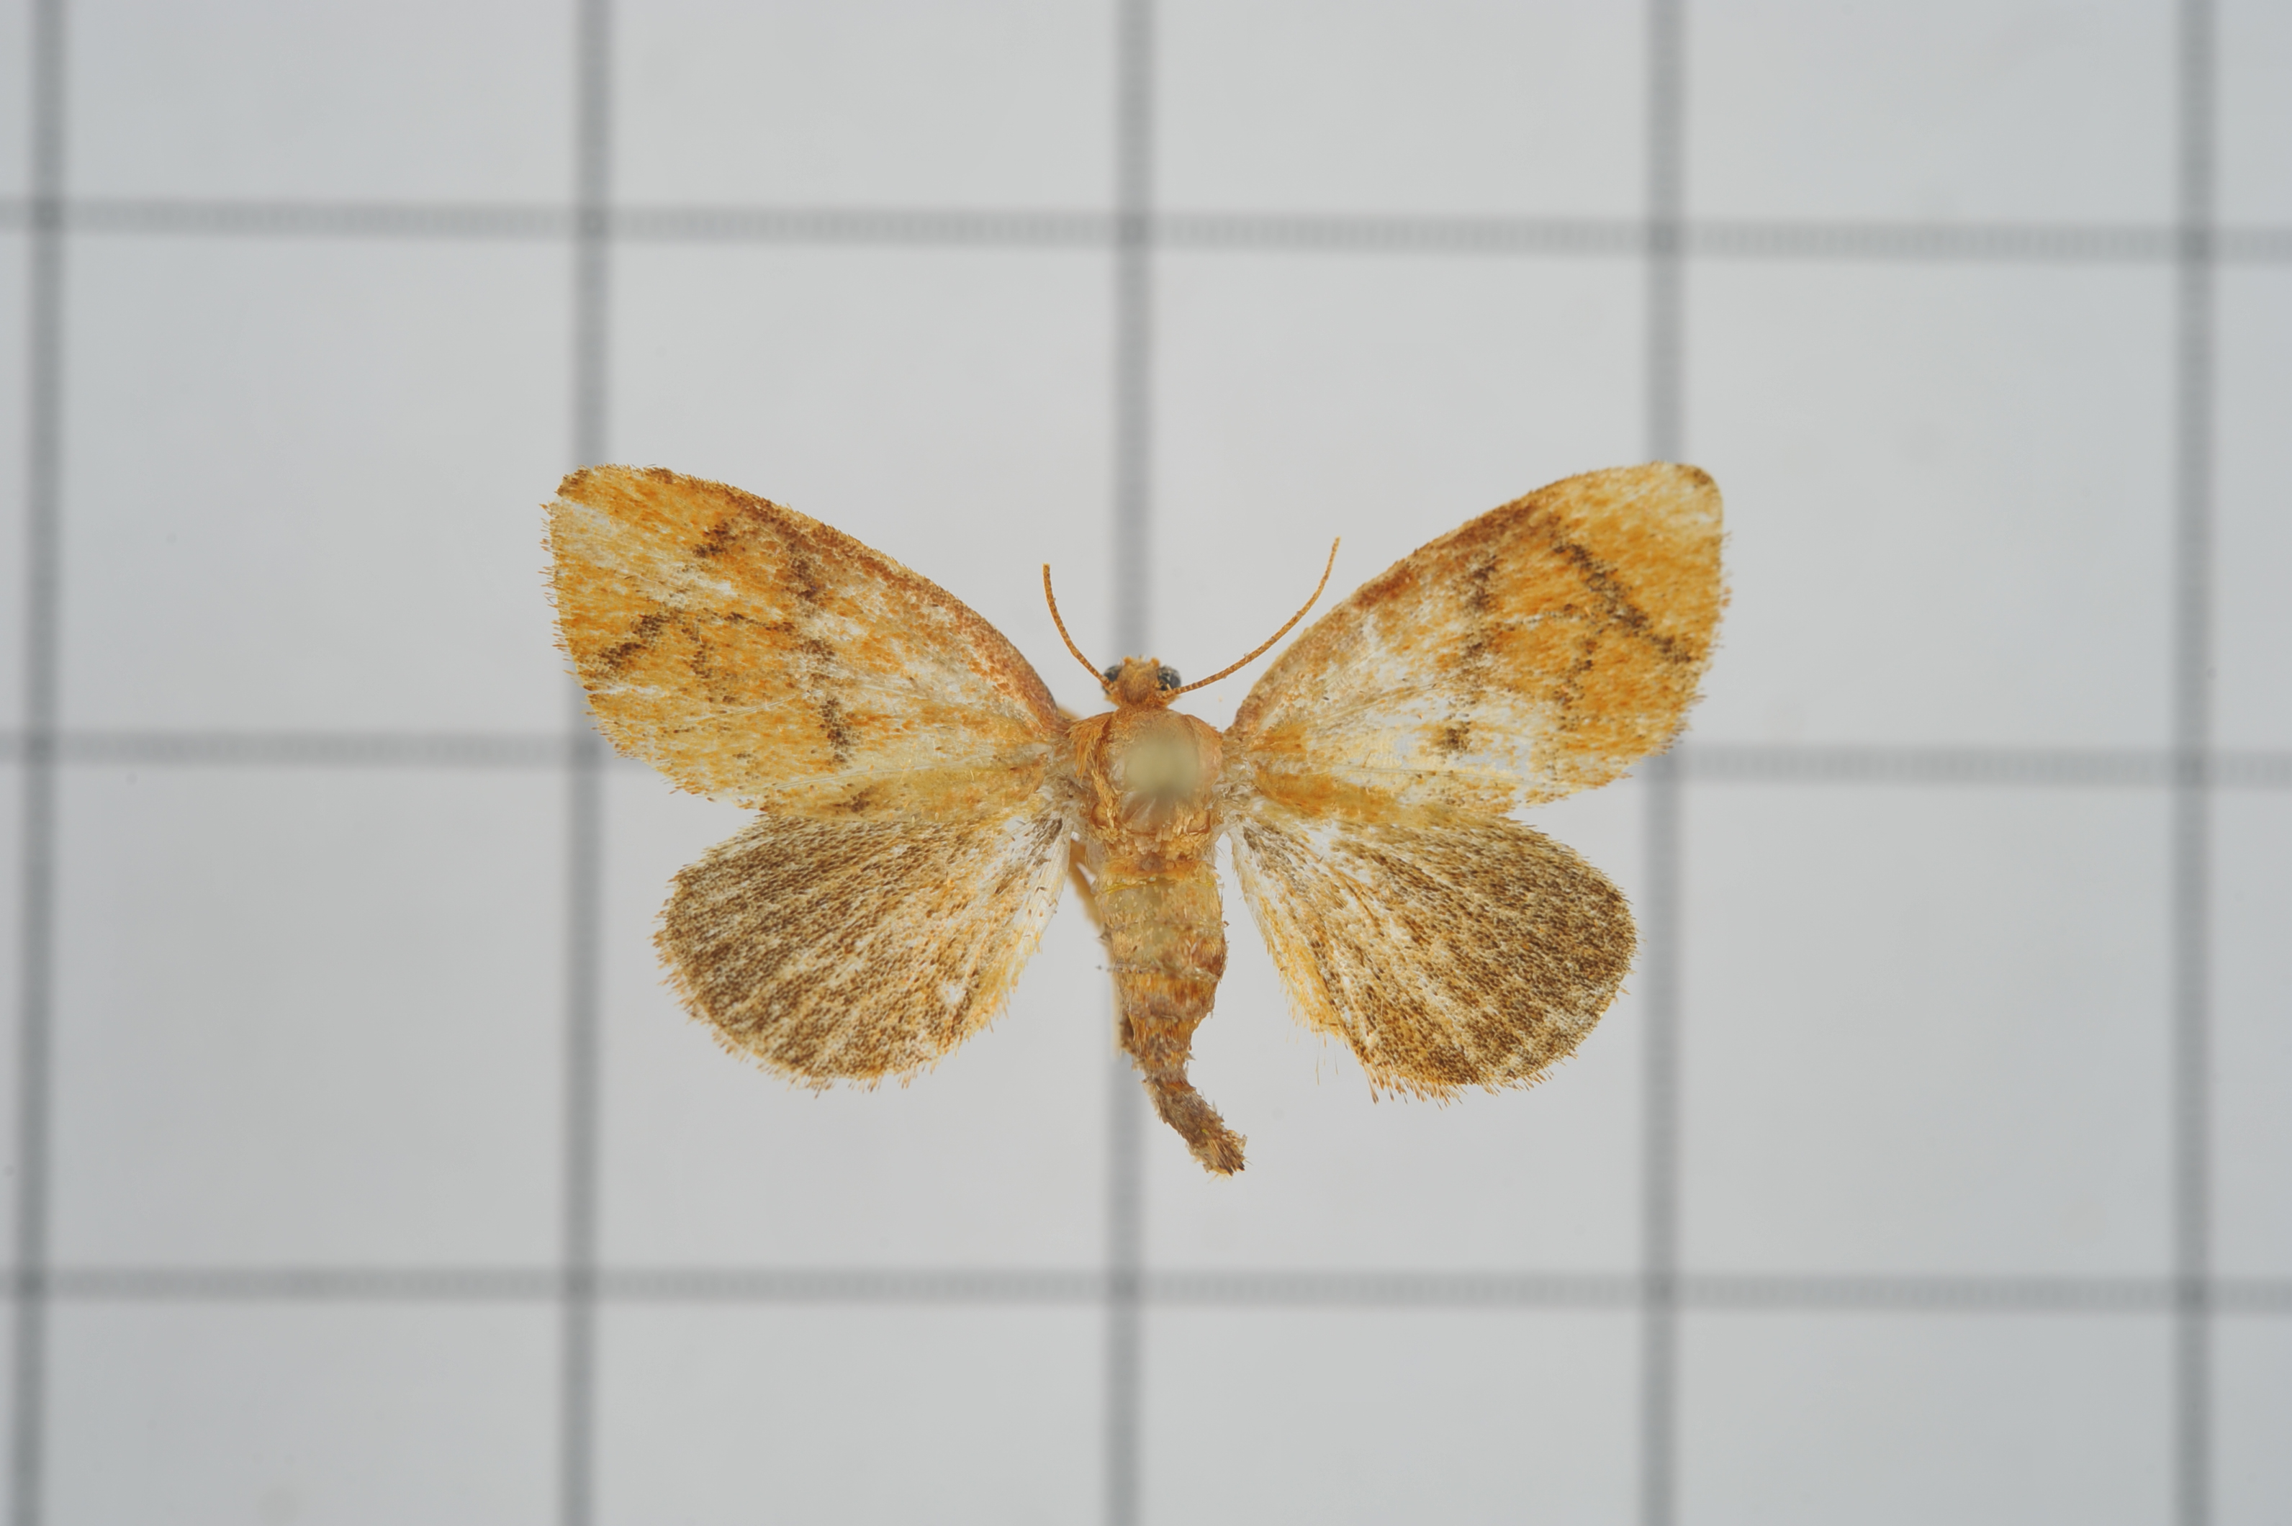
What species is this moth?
Ceratonema apodina
